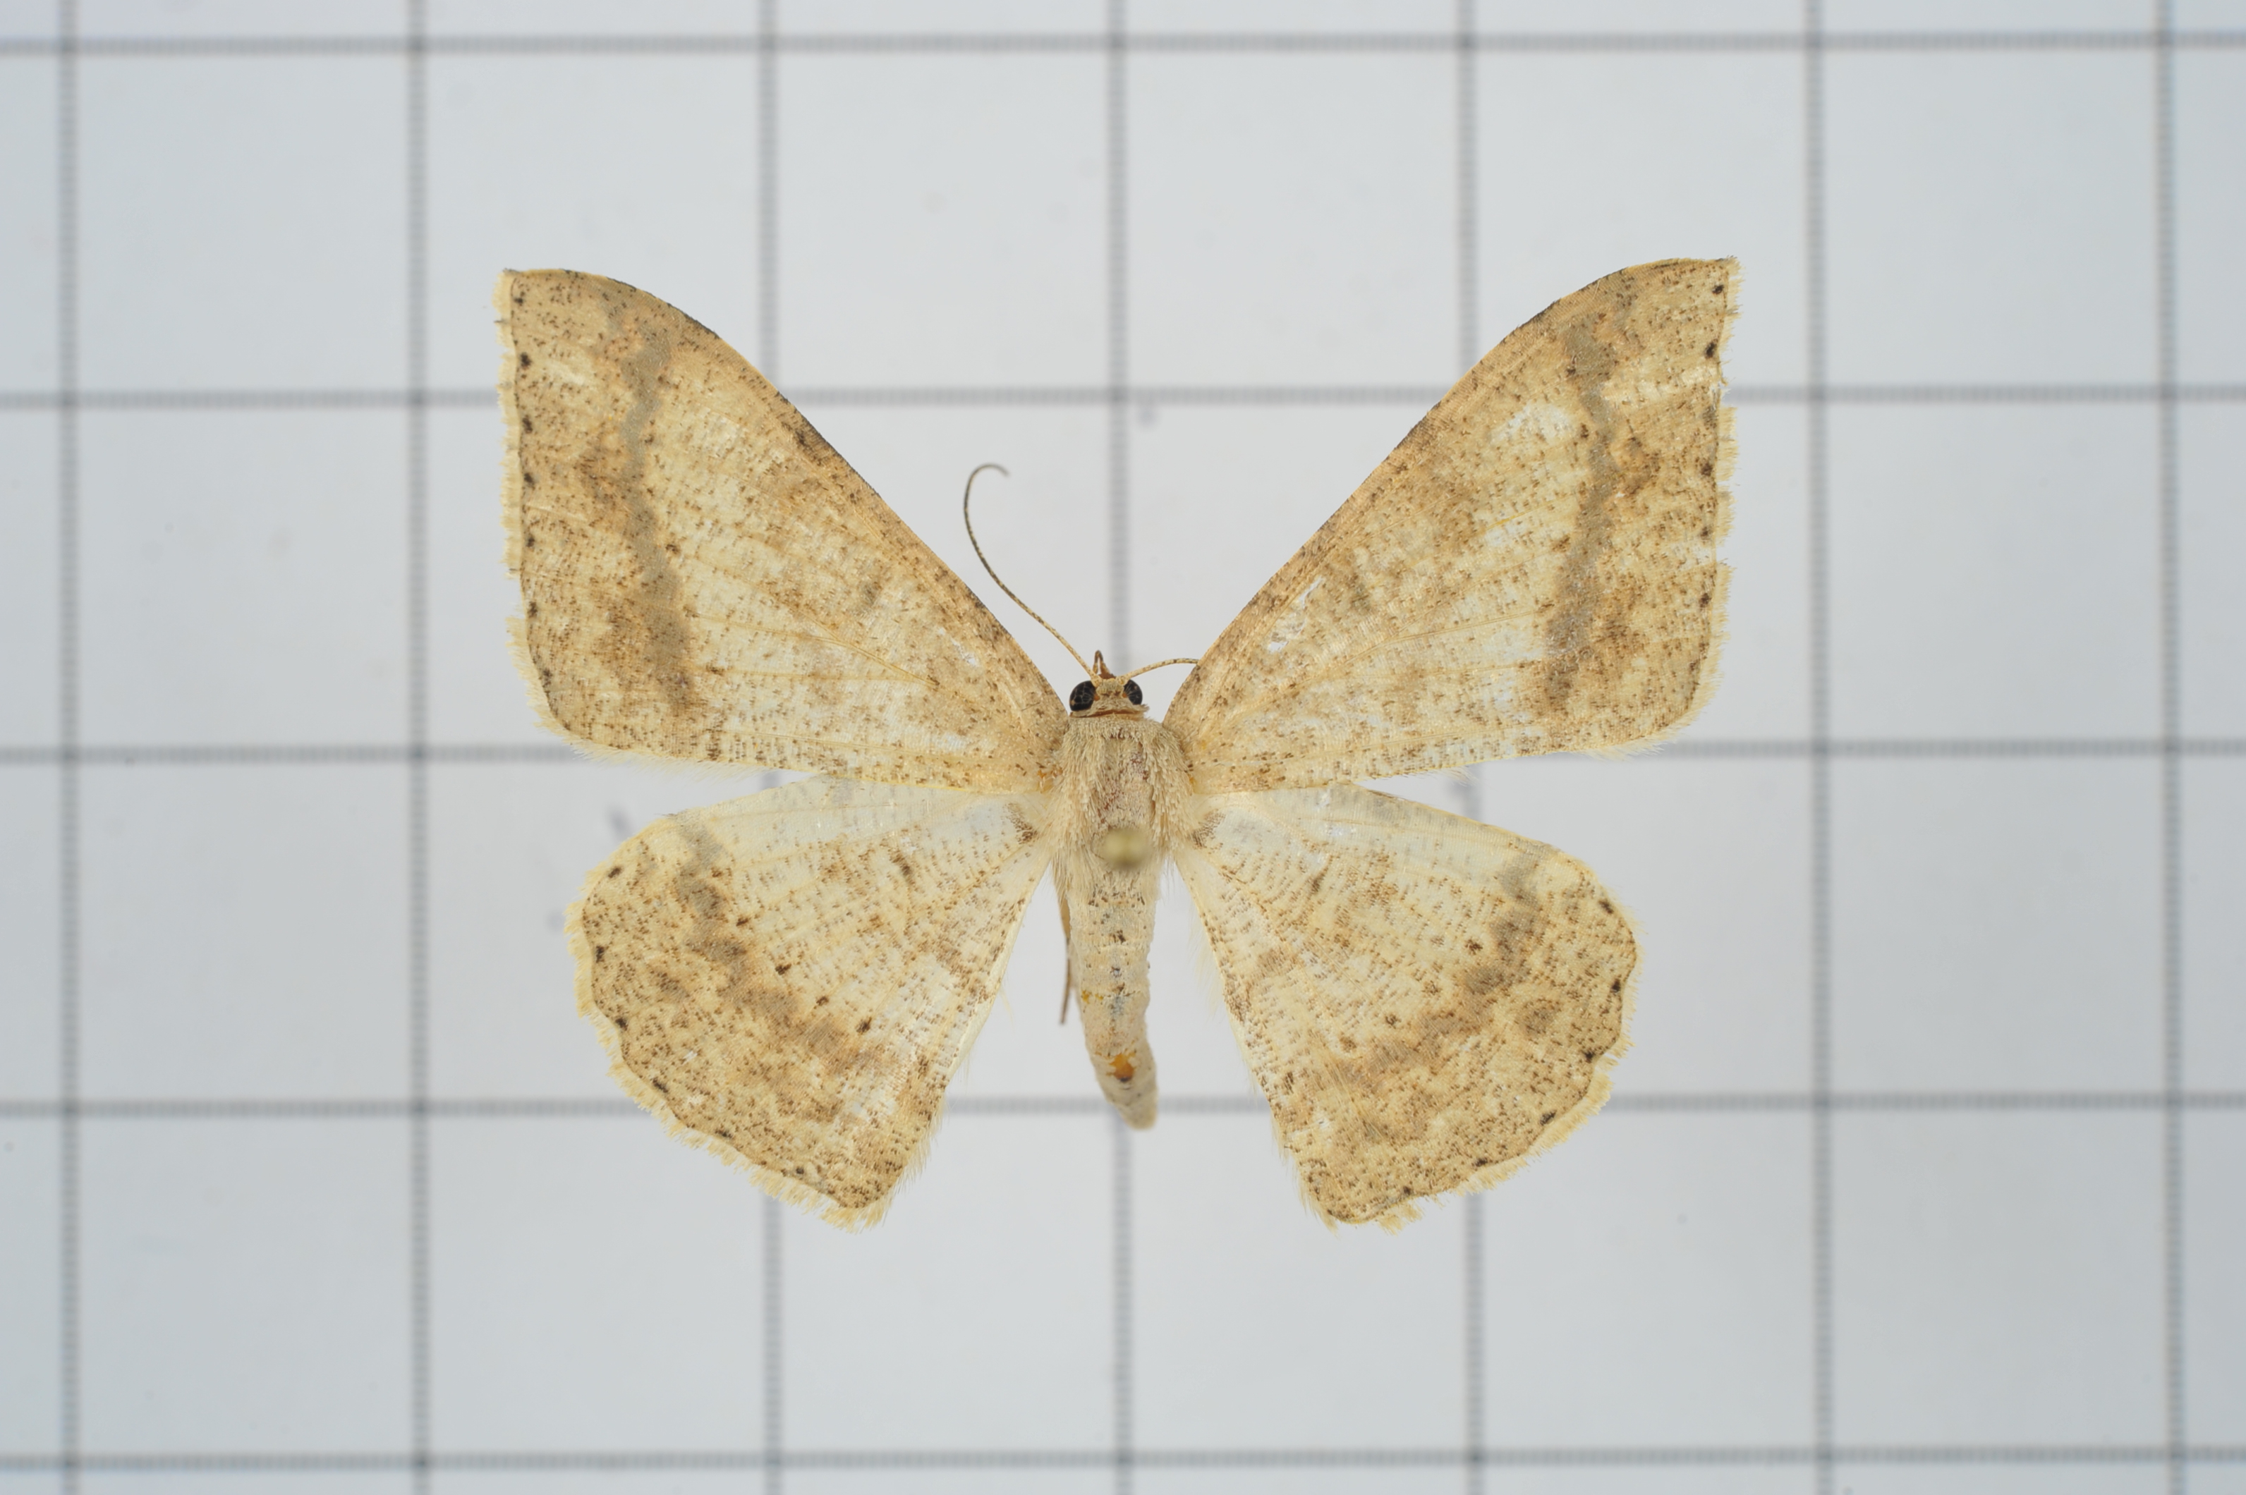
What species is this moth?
Luxiaria mitorrhaphes
